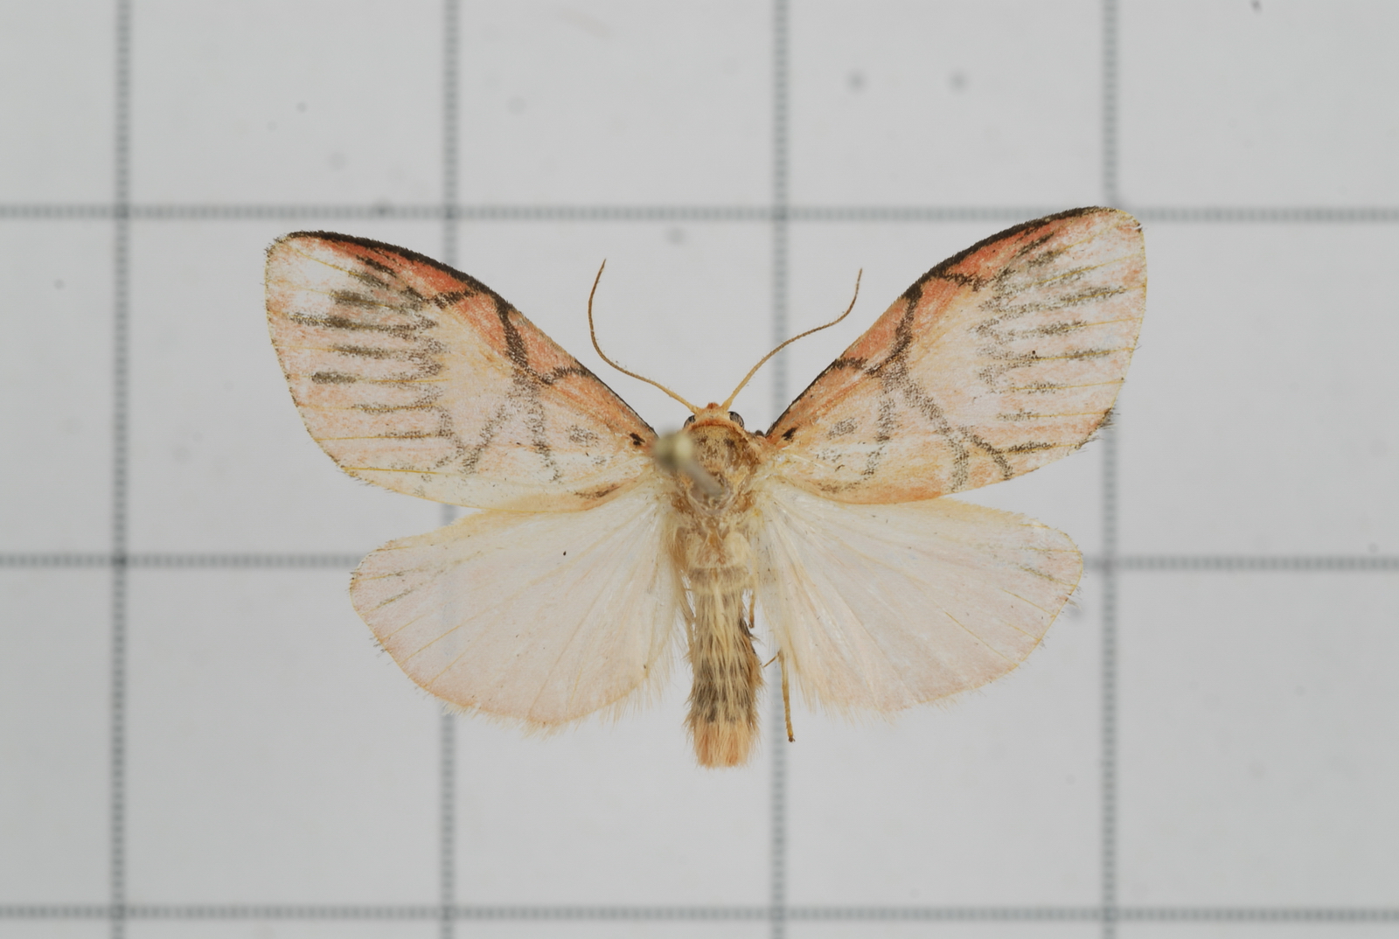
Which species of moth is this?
Aberrasine shiou
